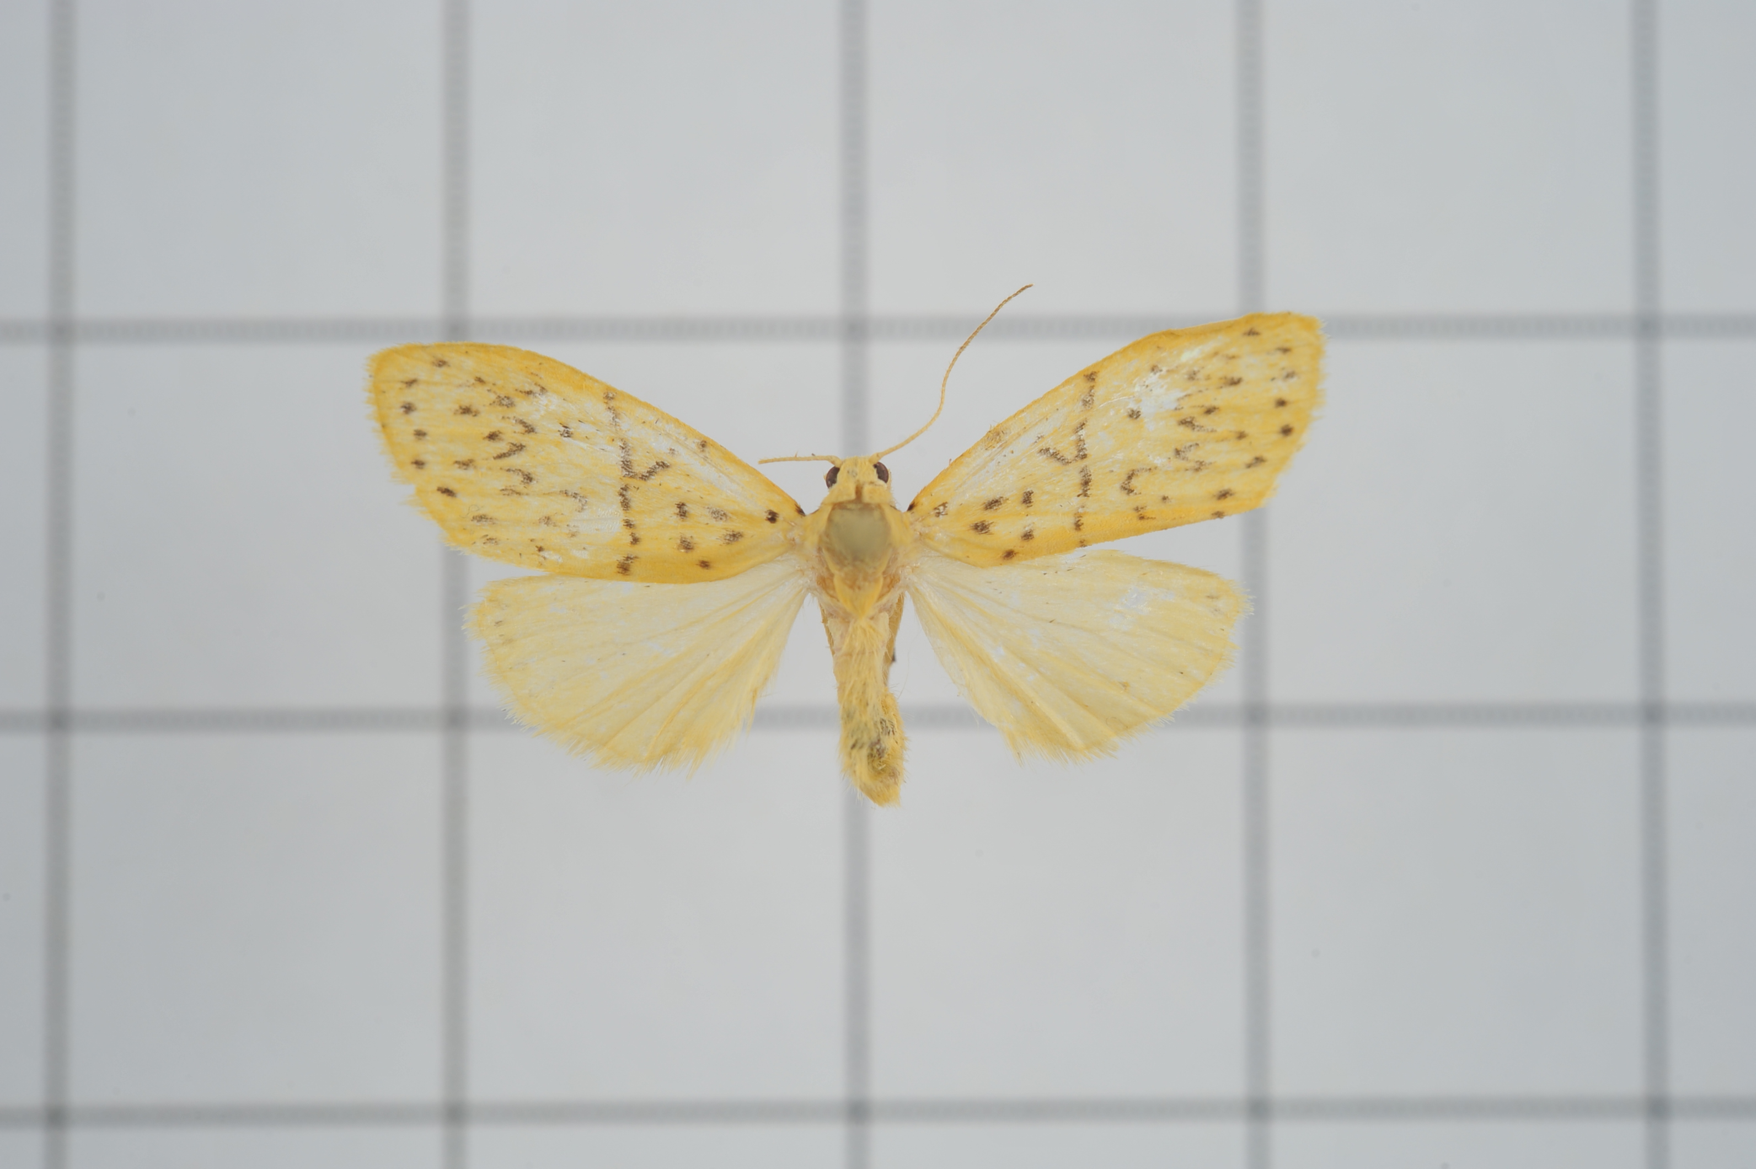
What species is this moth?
Huangilene alikangiae alikangiae
